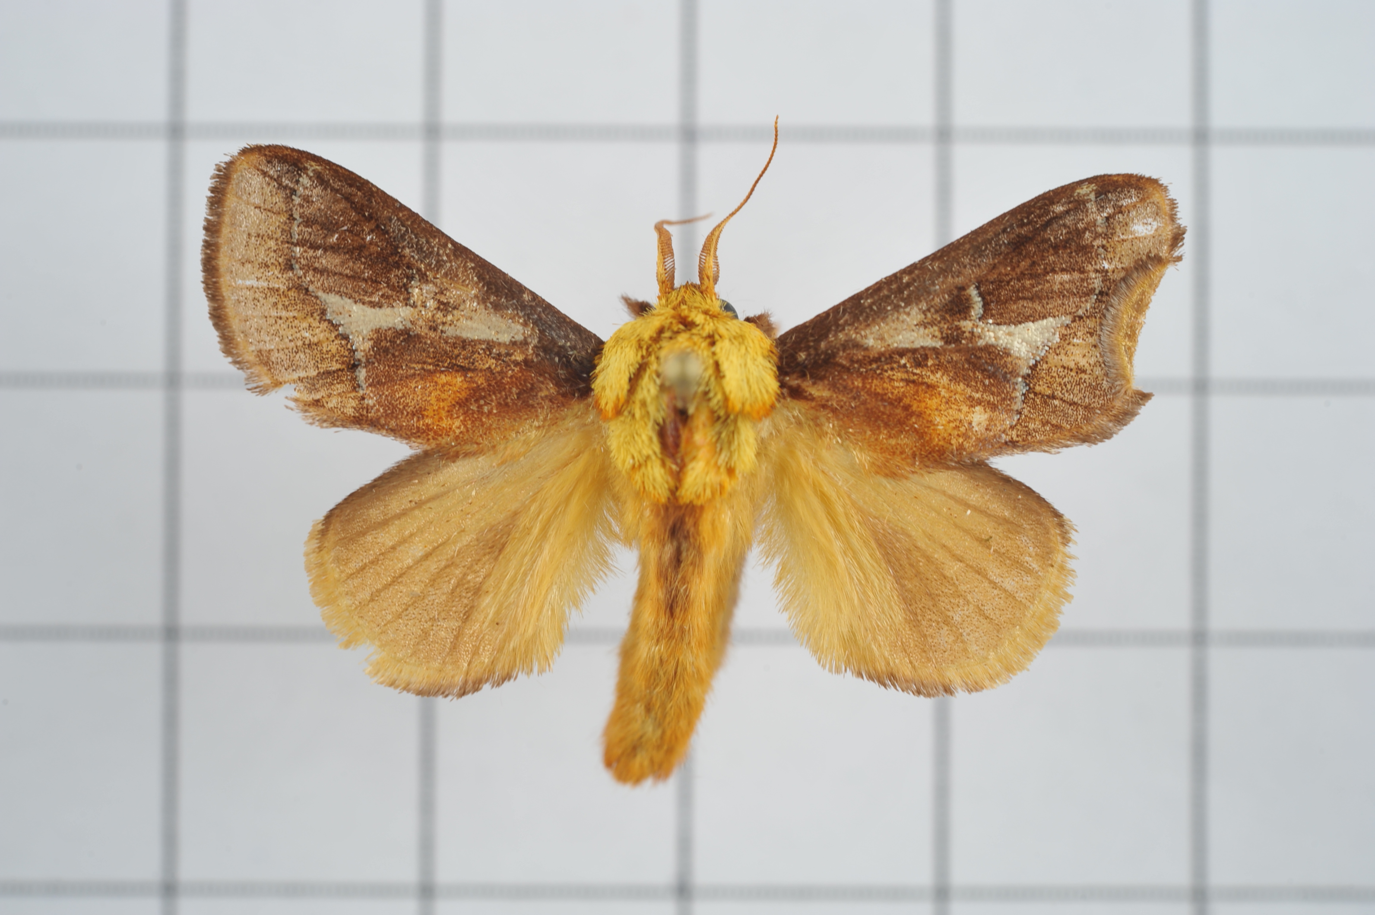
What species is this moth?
Miresa fulgida
